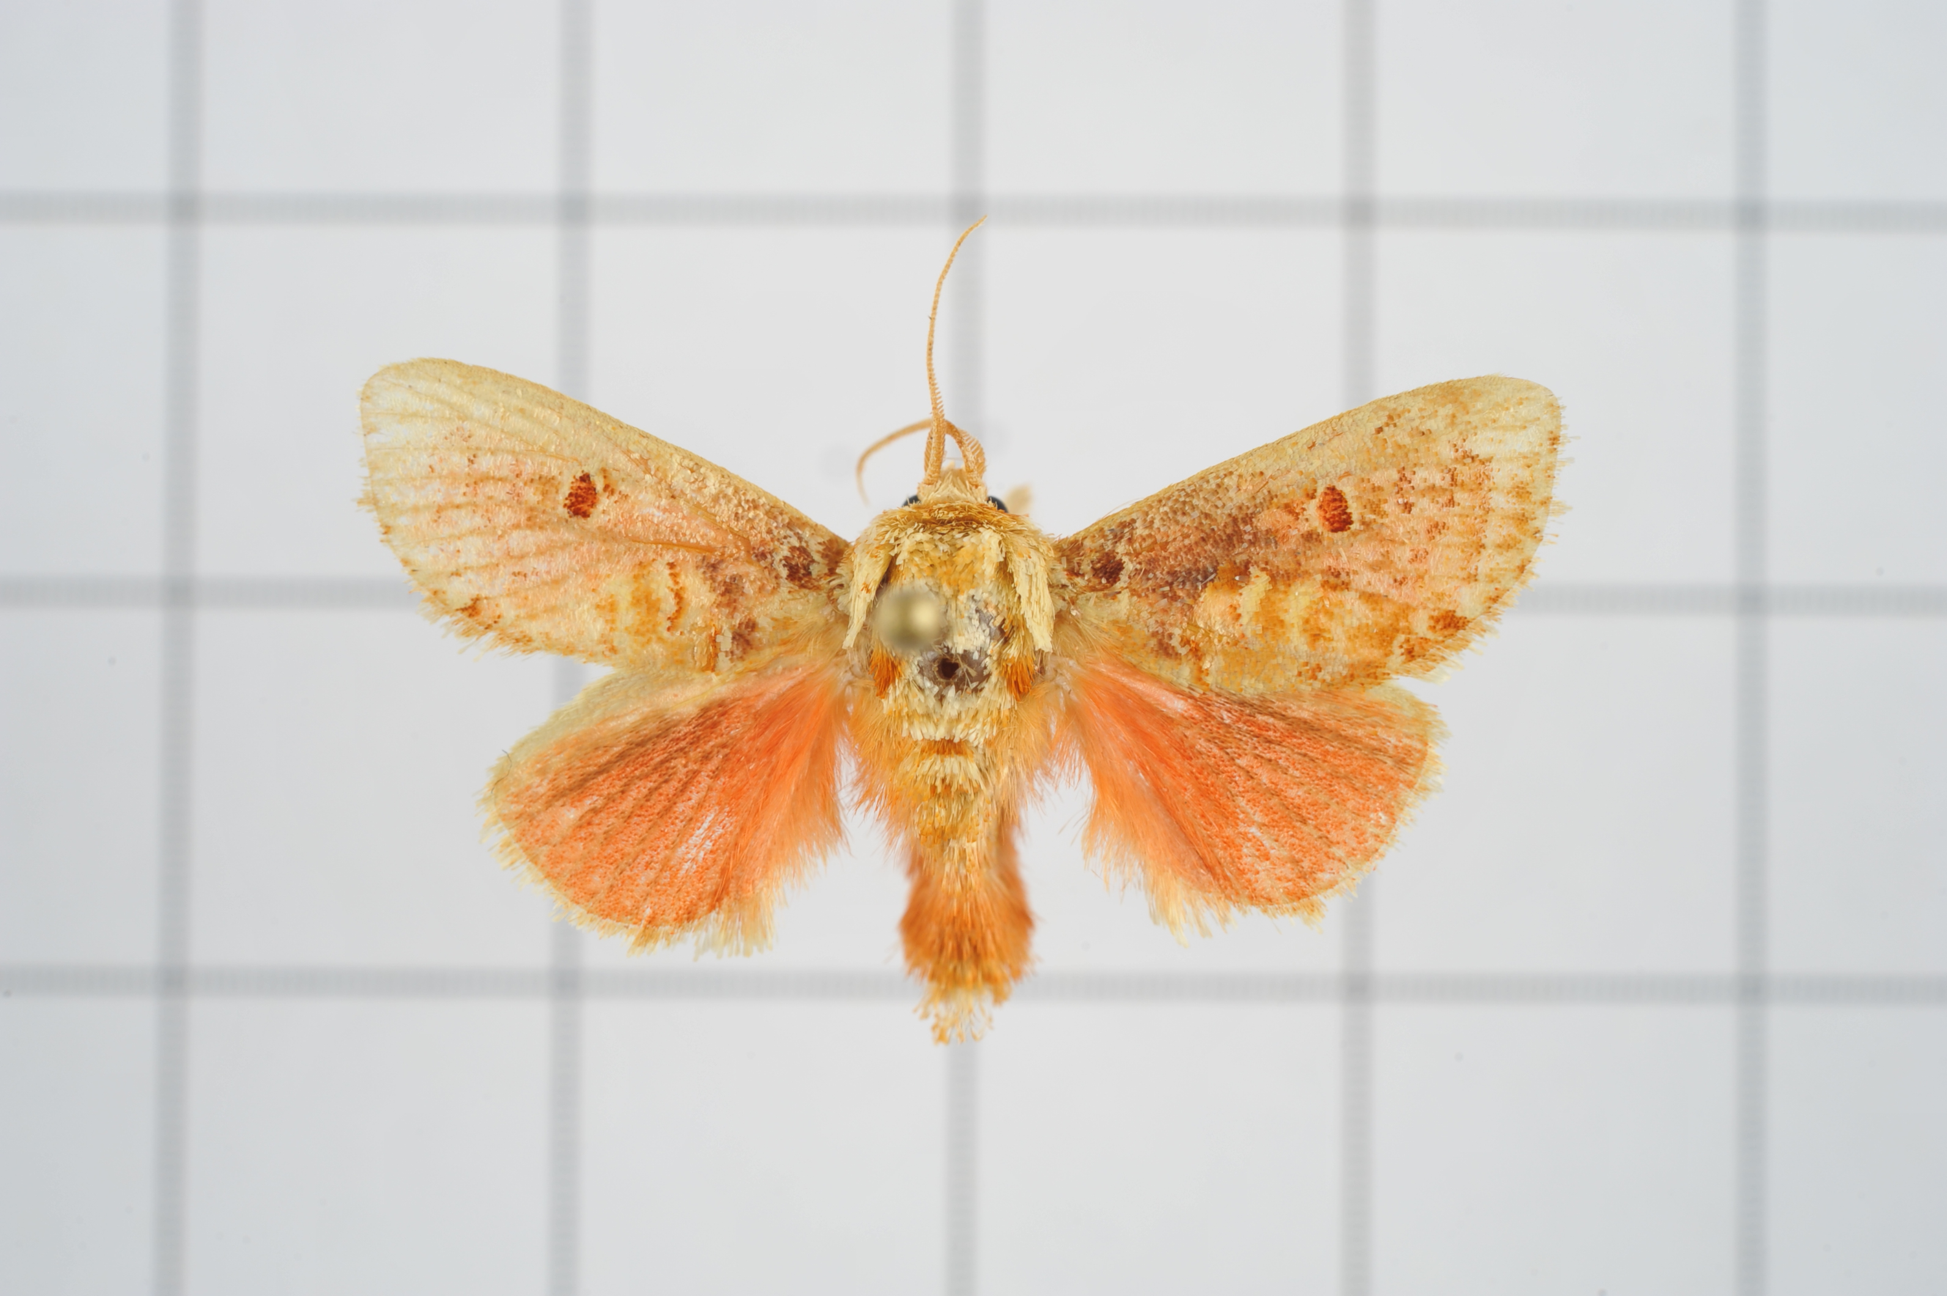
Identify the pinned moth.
Demonarosa rufotessellata subrosea
